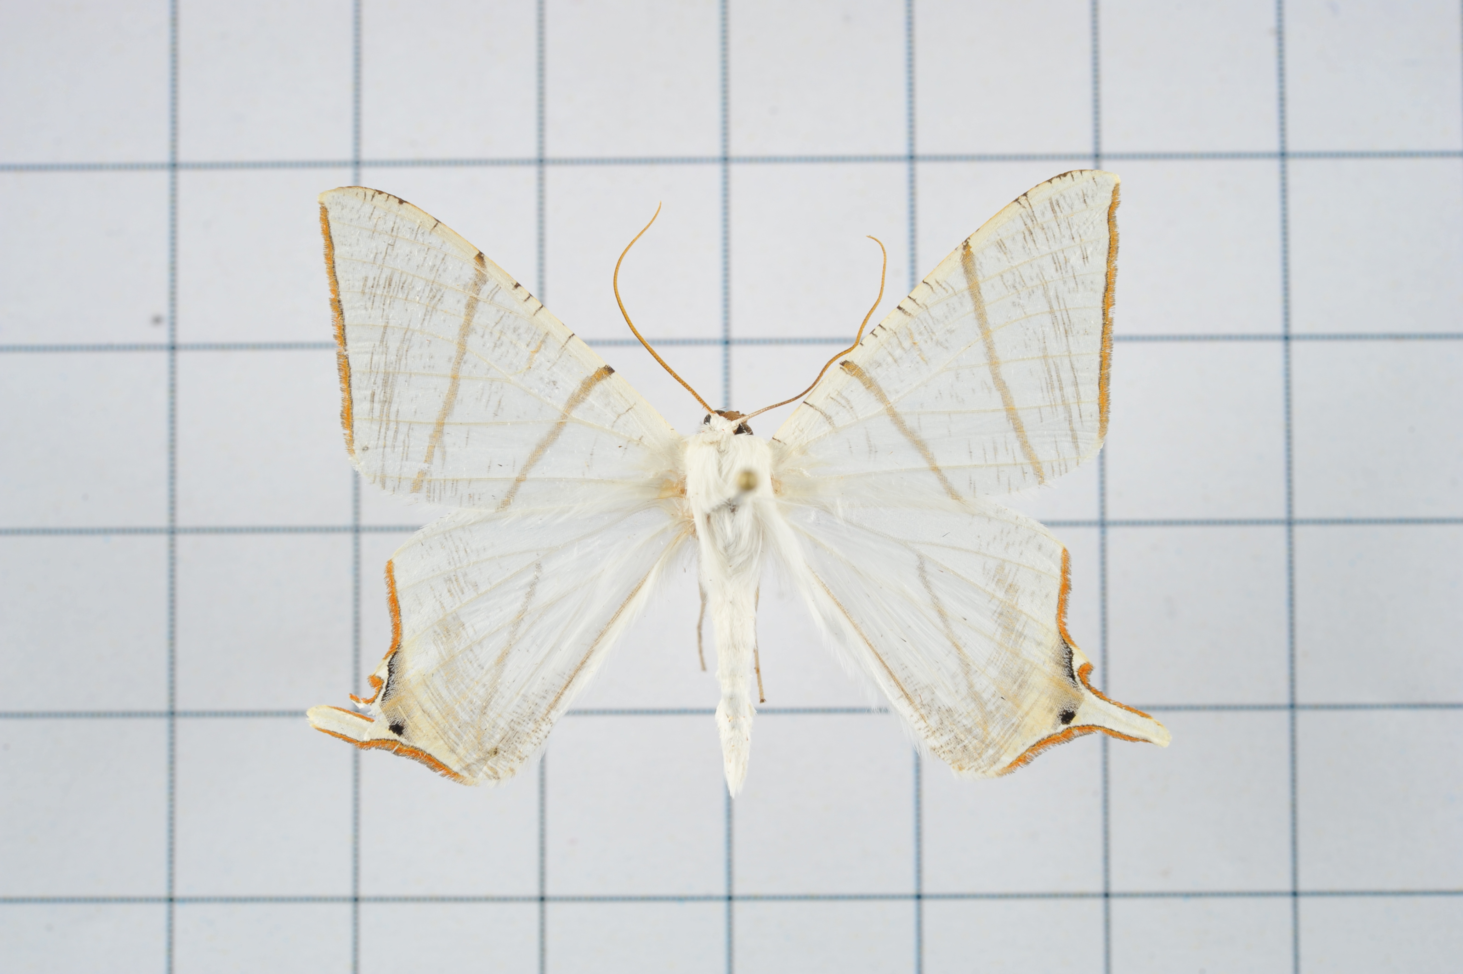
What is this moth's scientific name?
Ourapteryx clara formosana
